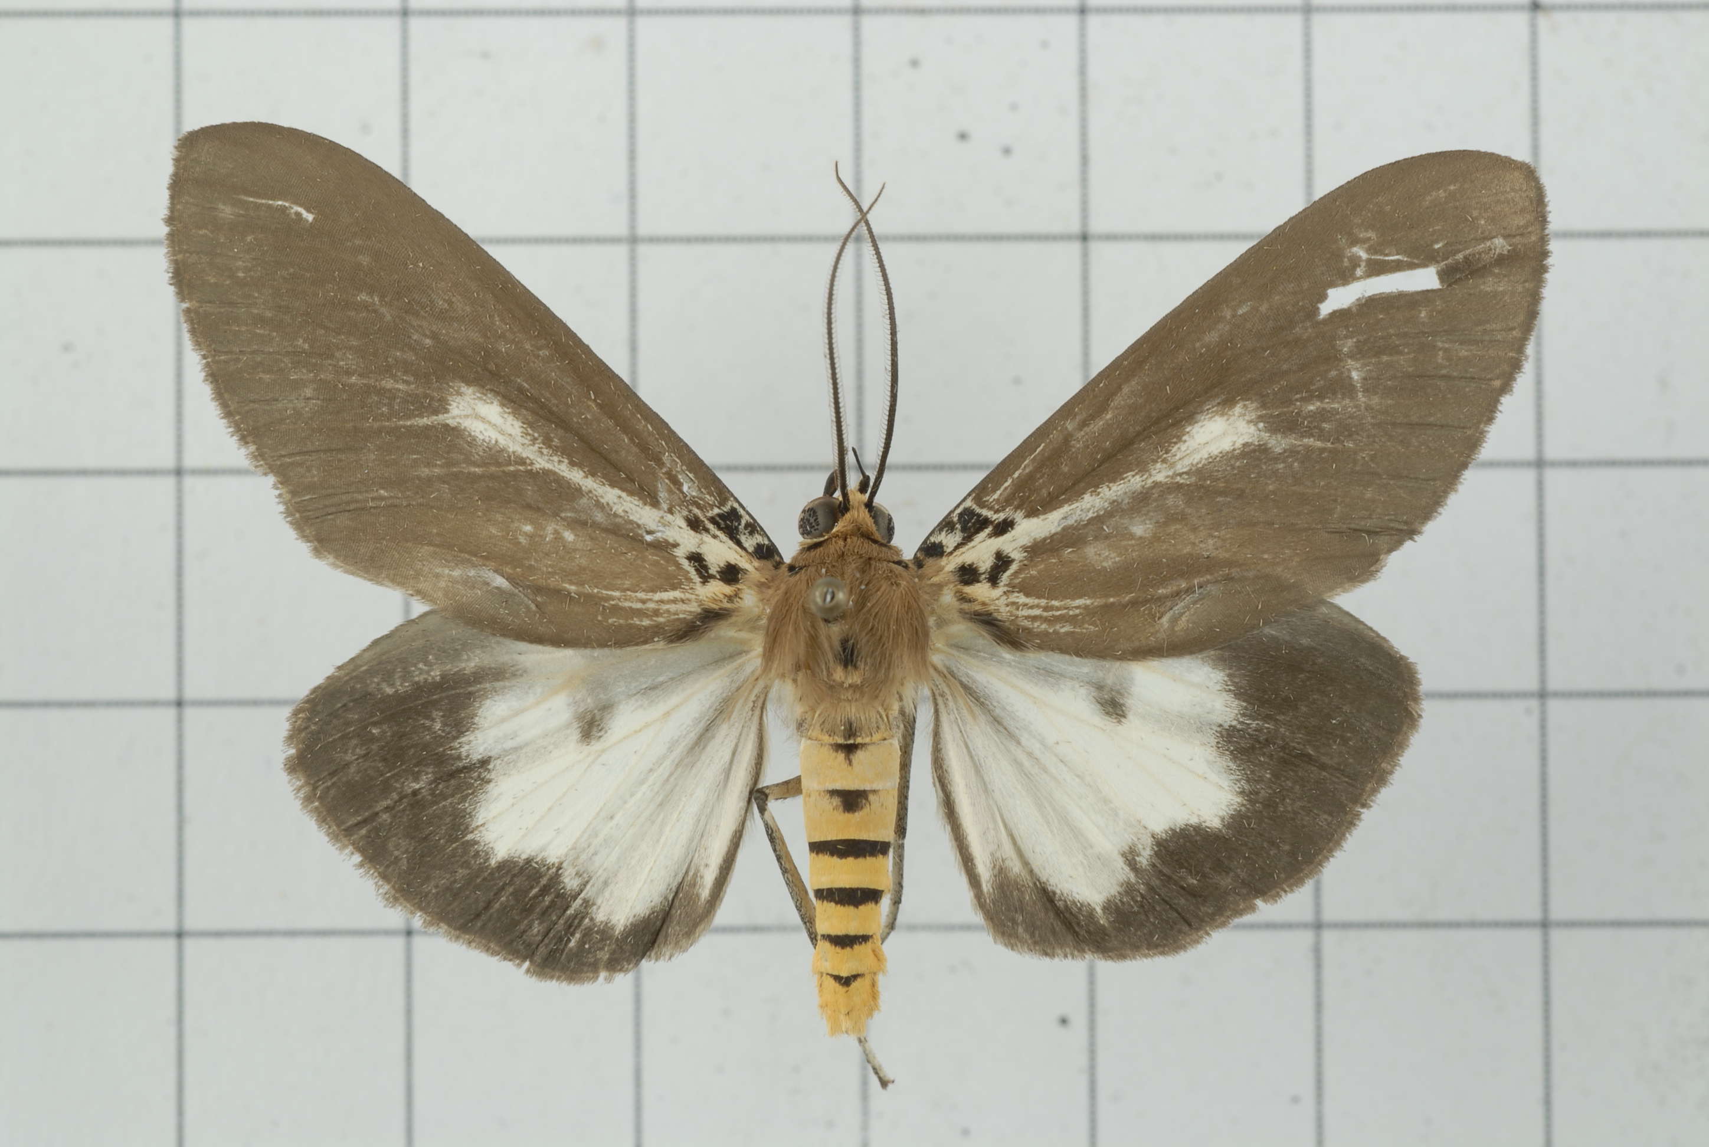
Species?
Asota heliconia zebrina
